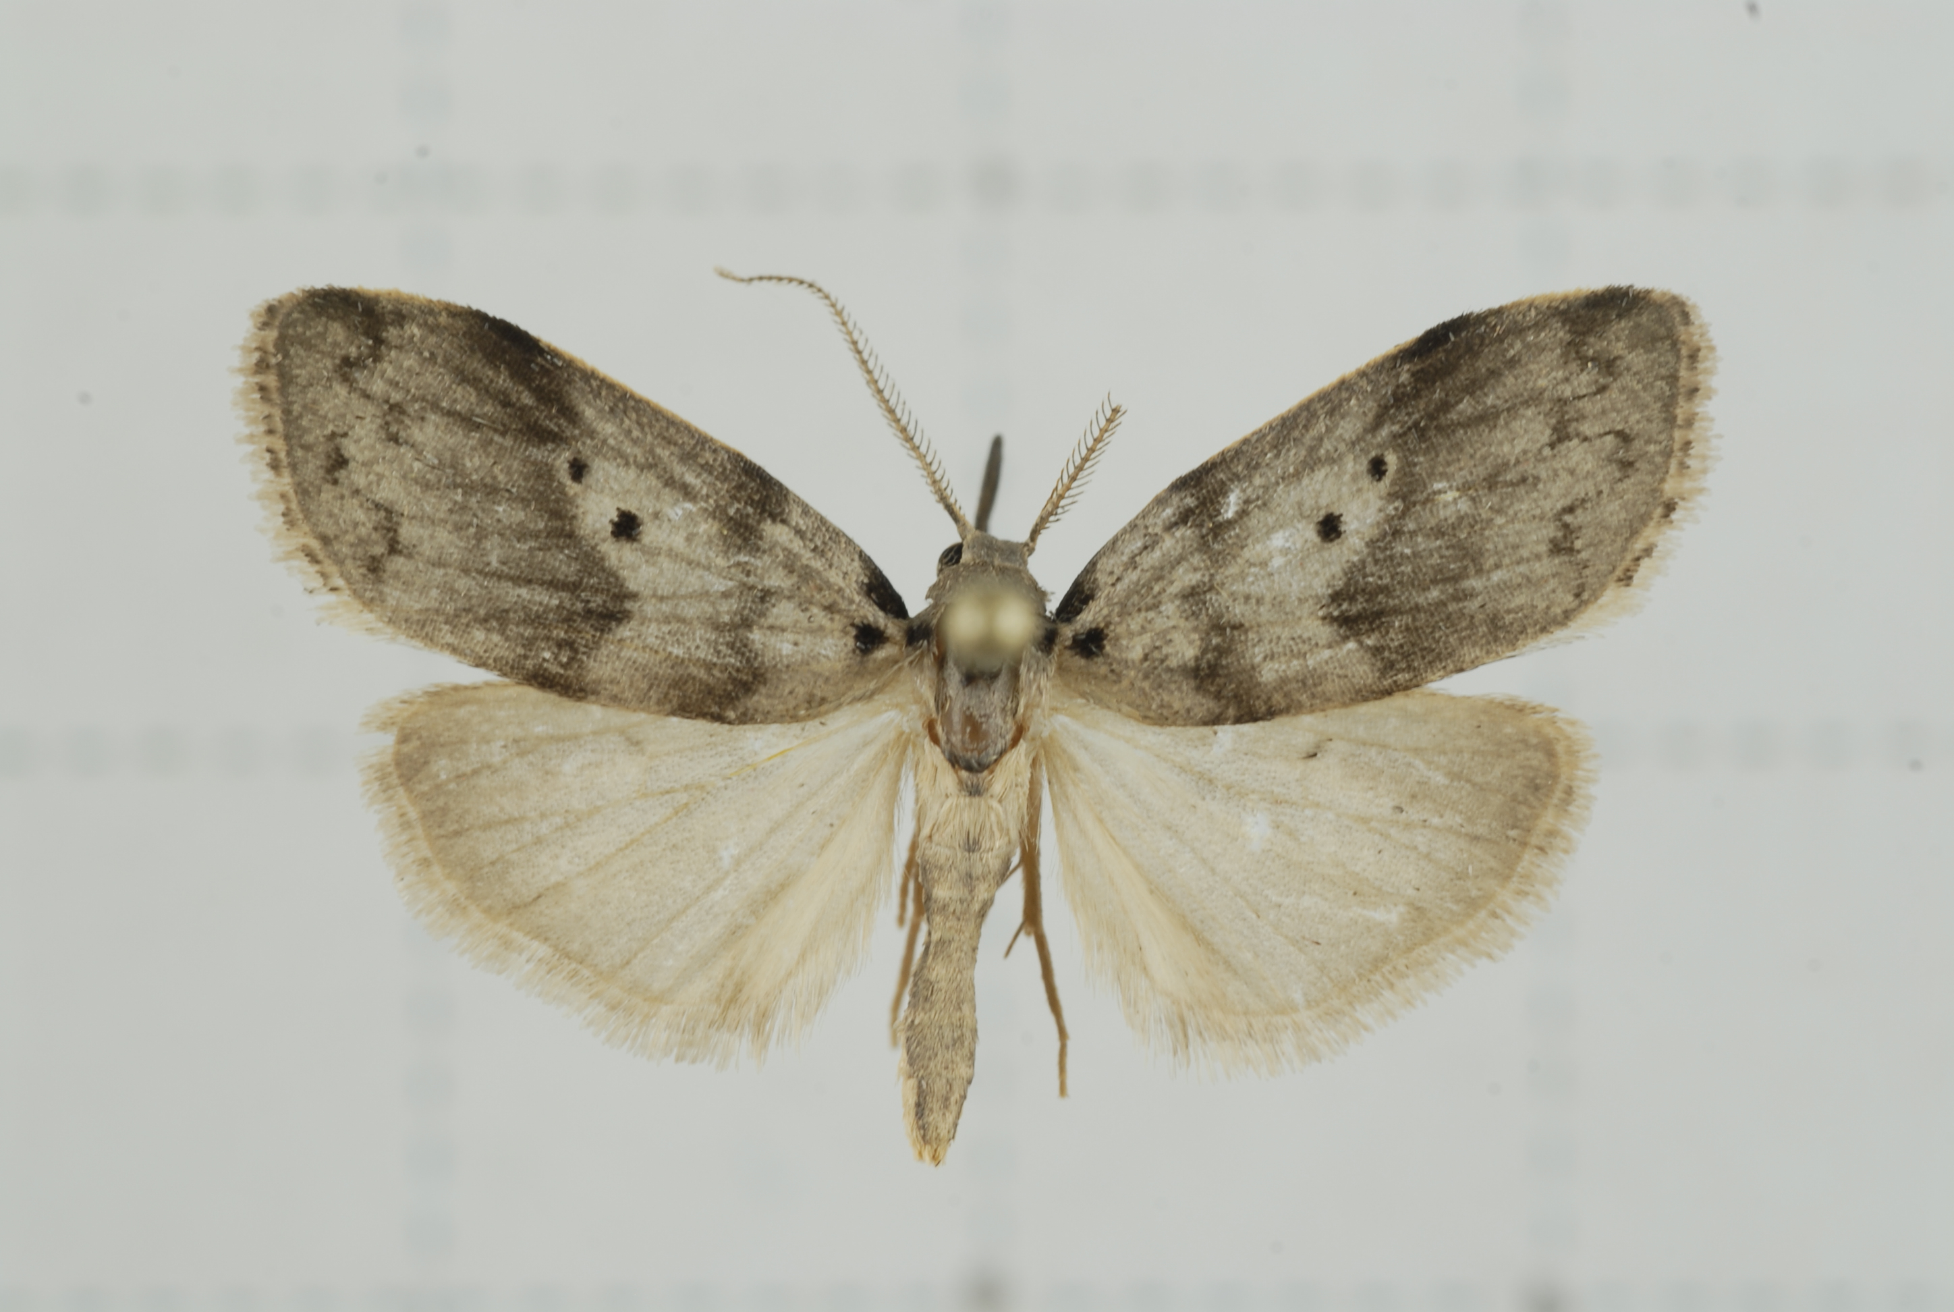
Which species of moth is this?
Eugoa cernyi
